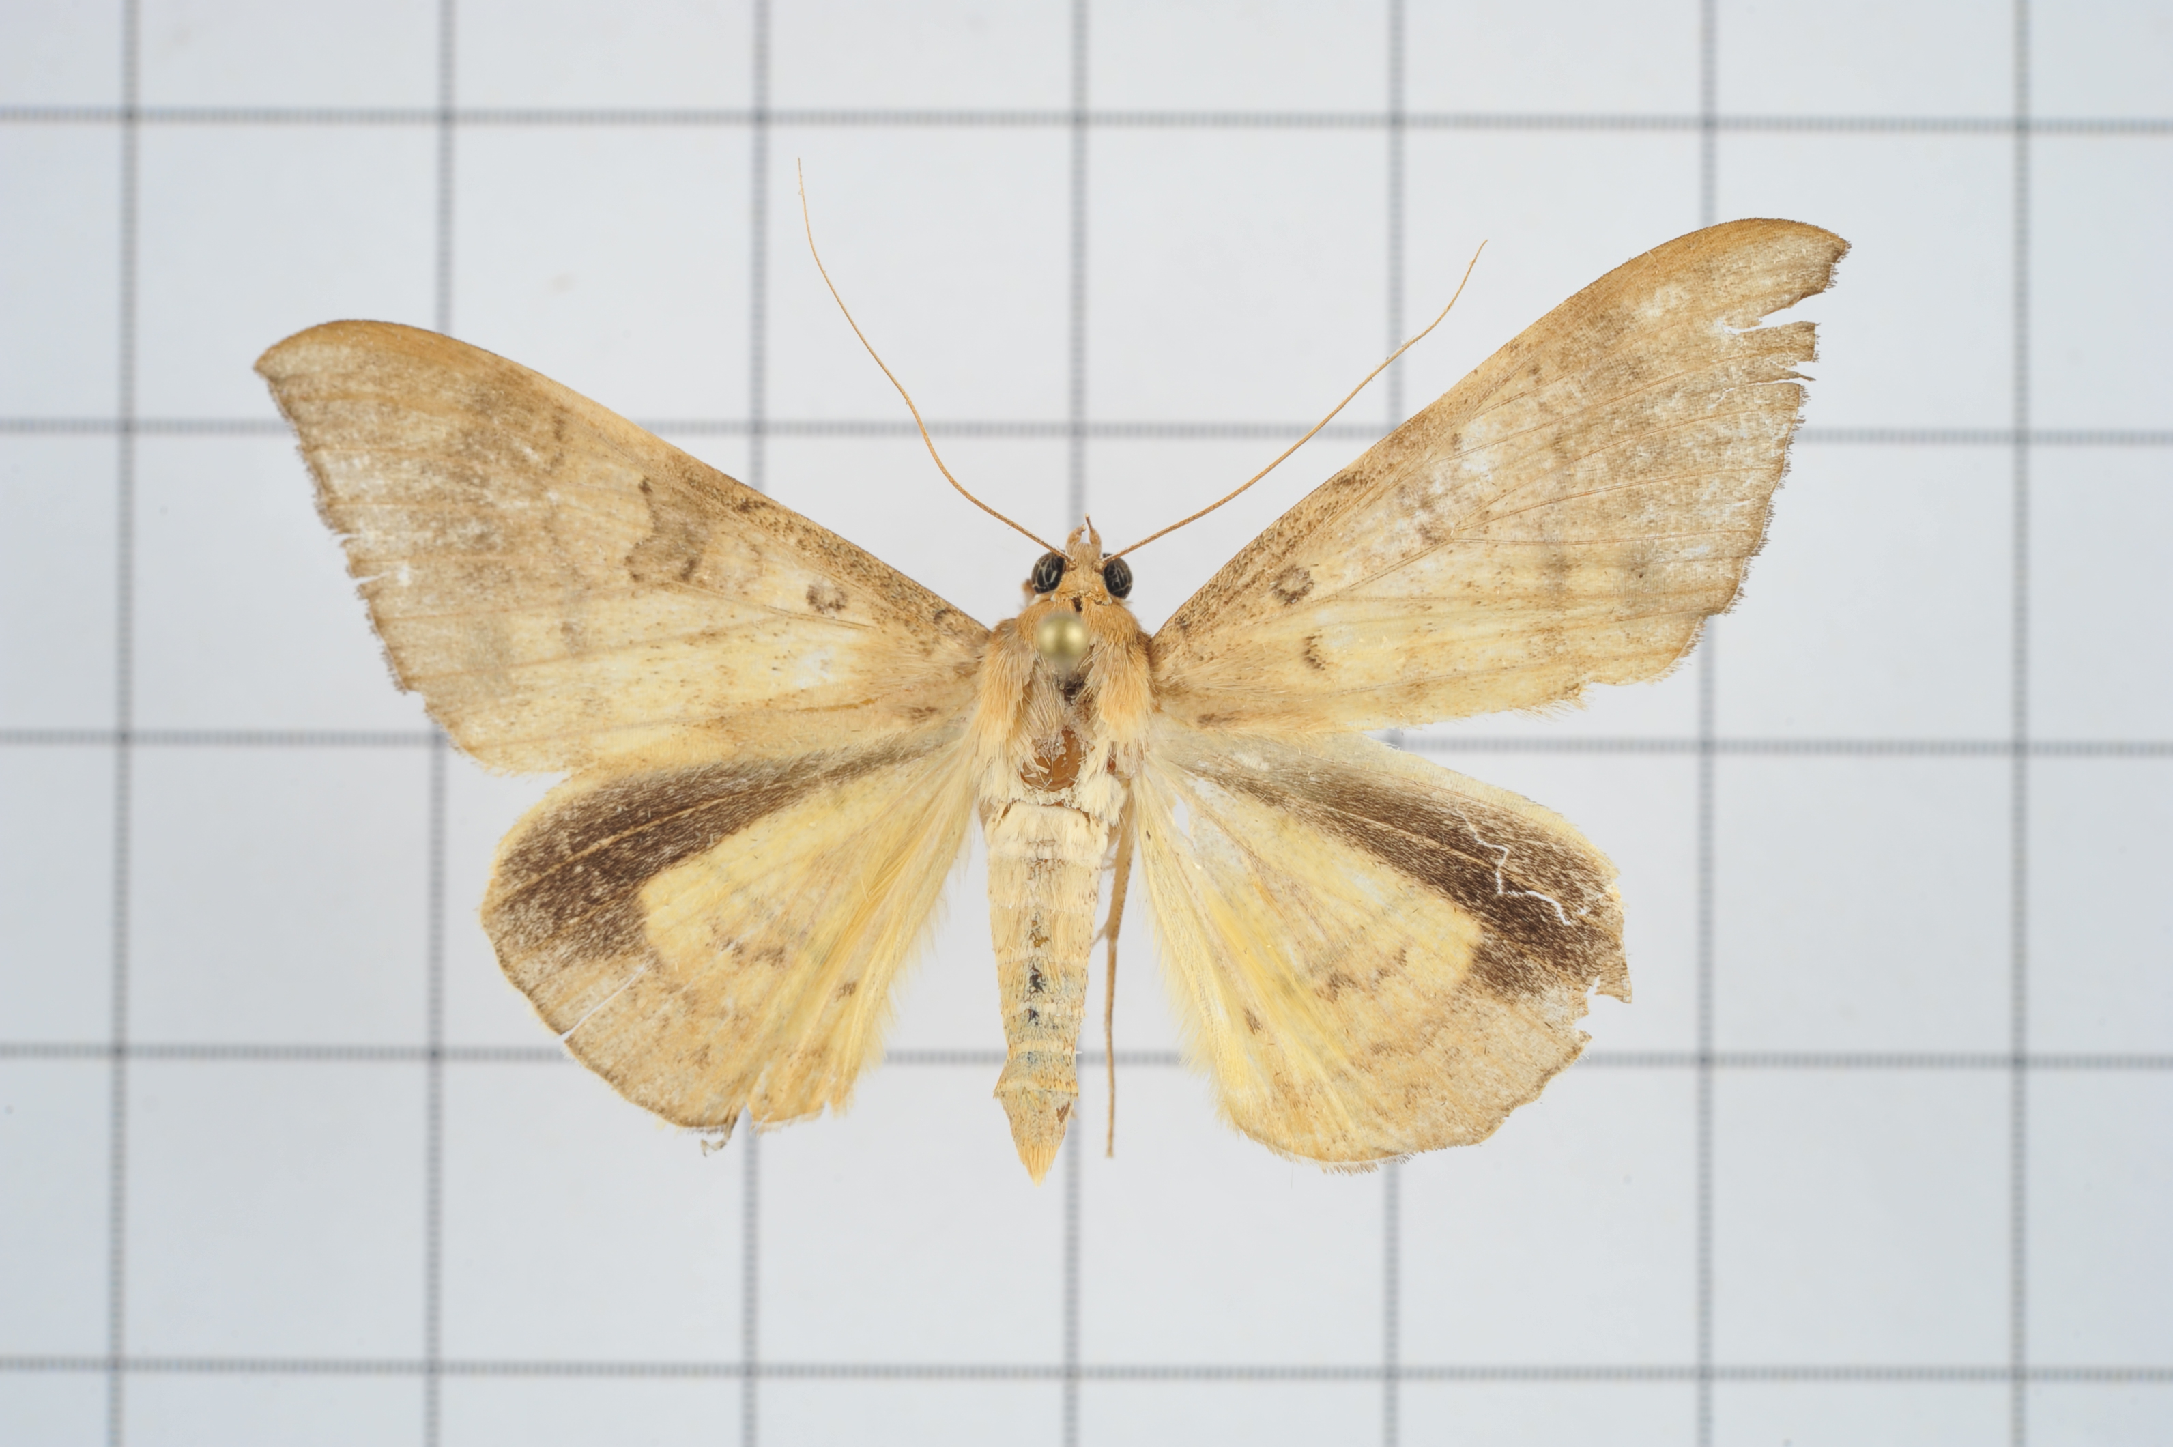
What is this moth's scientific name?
Oxyodes scrobiculata
